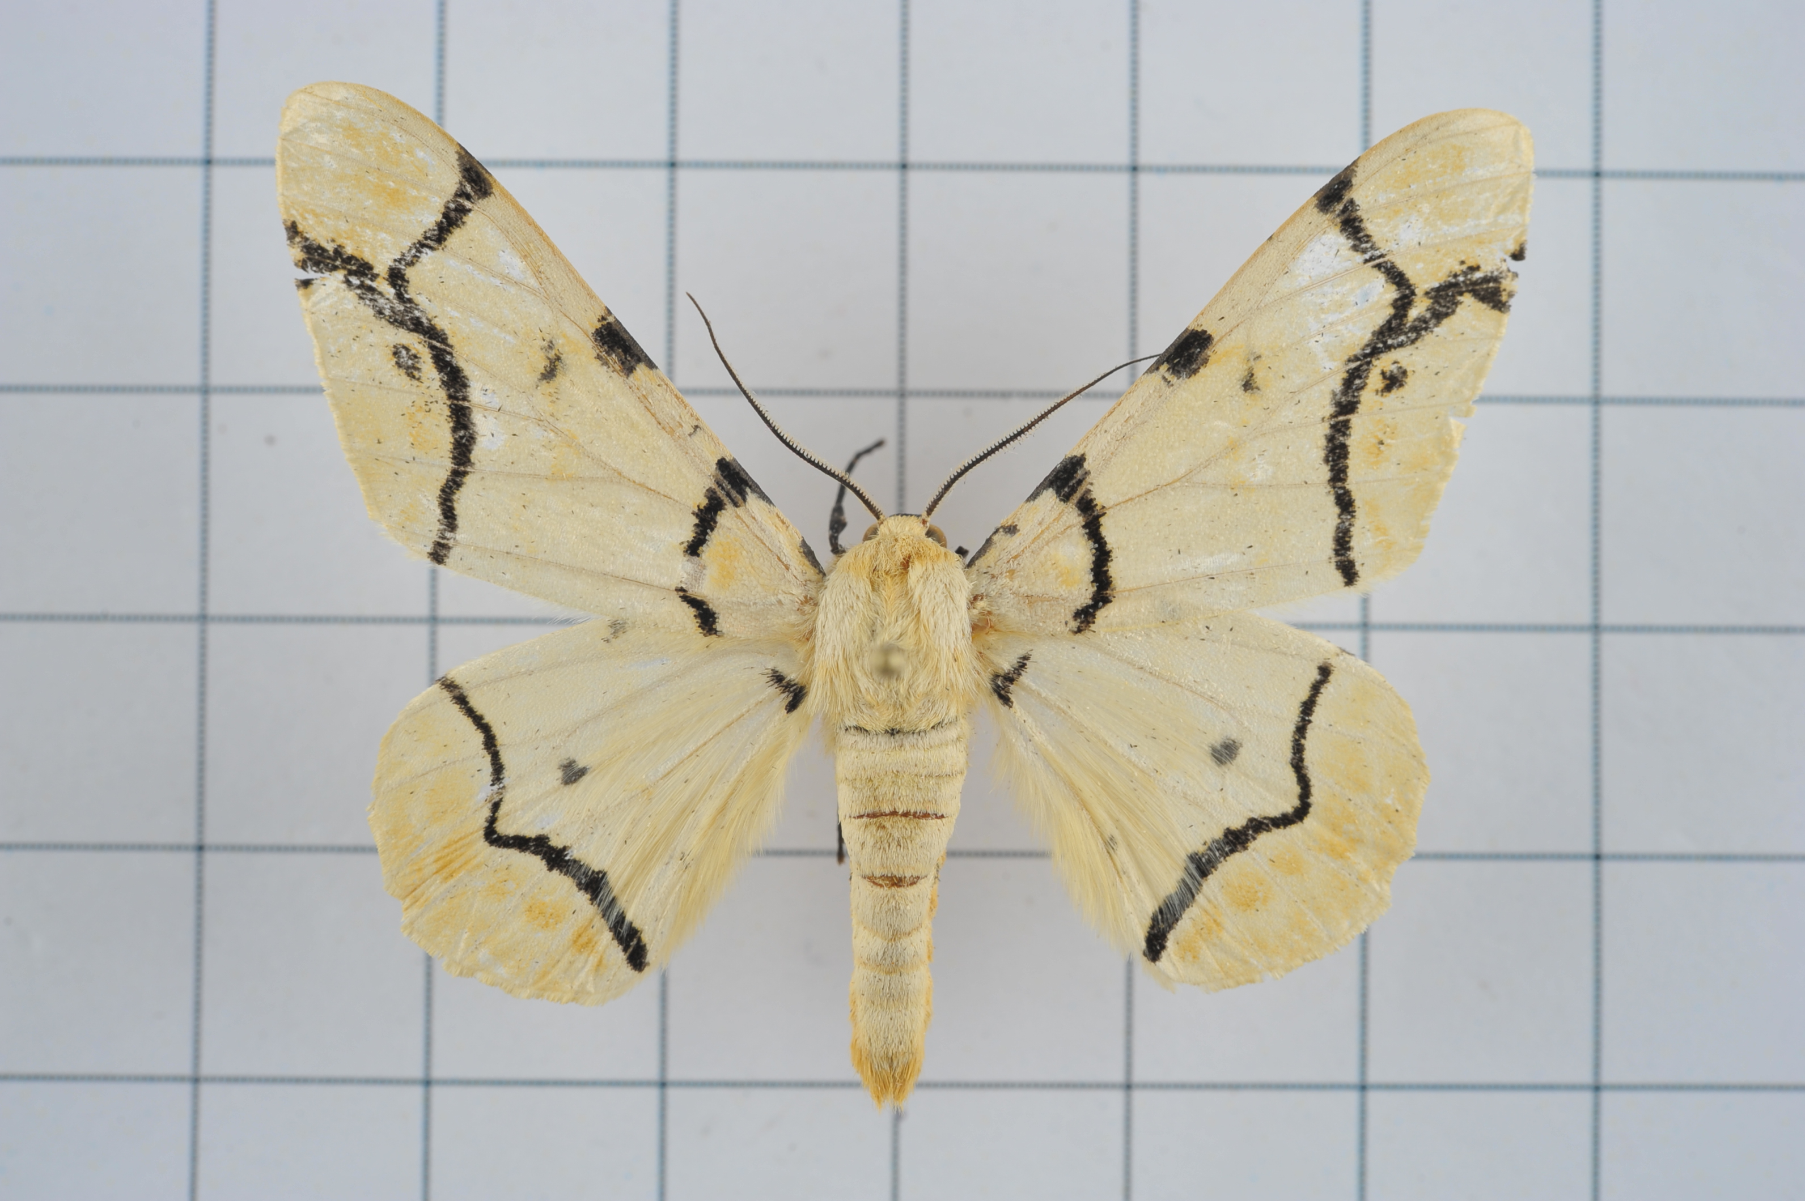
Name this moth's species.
Biston perclara
